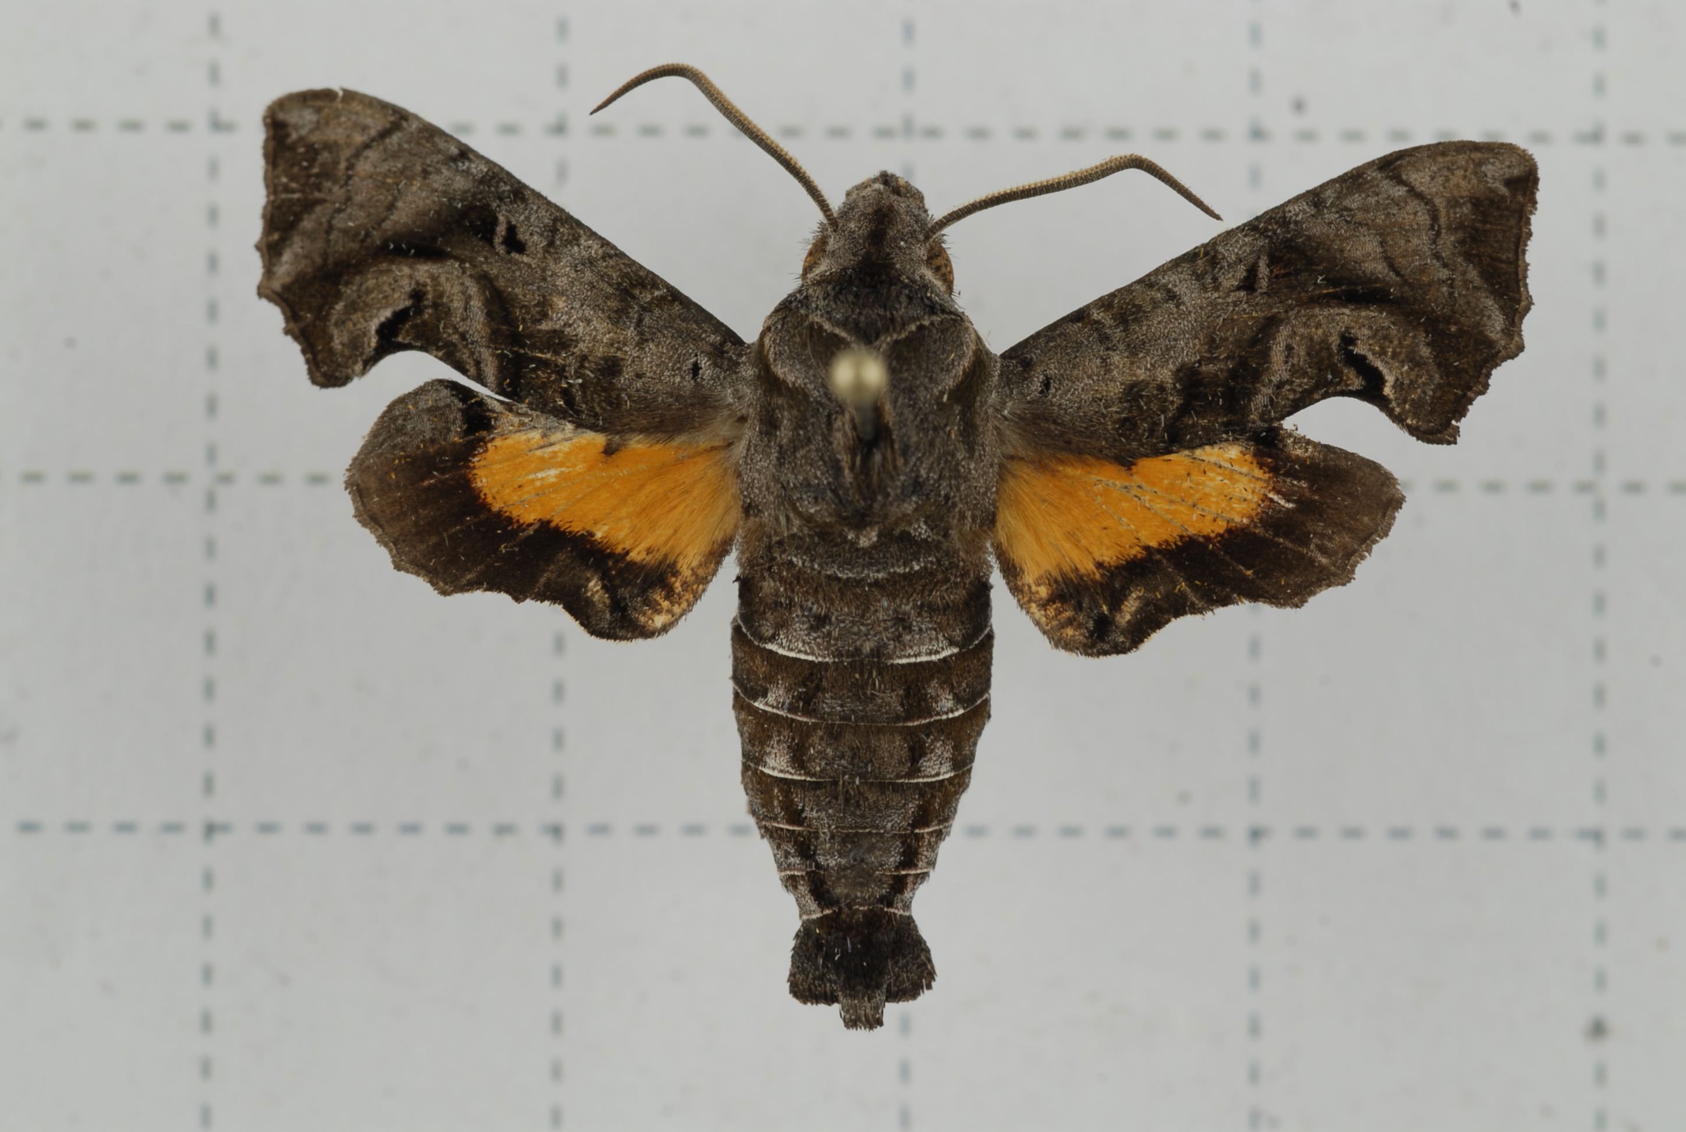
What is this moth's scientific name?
Neogurelca hyas
